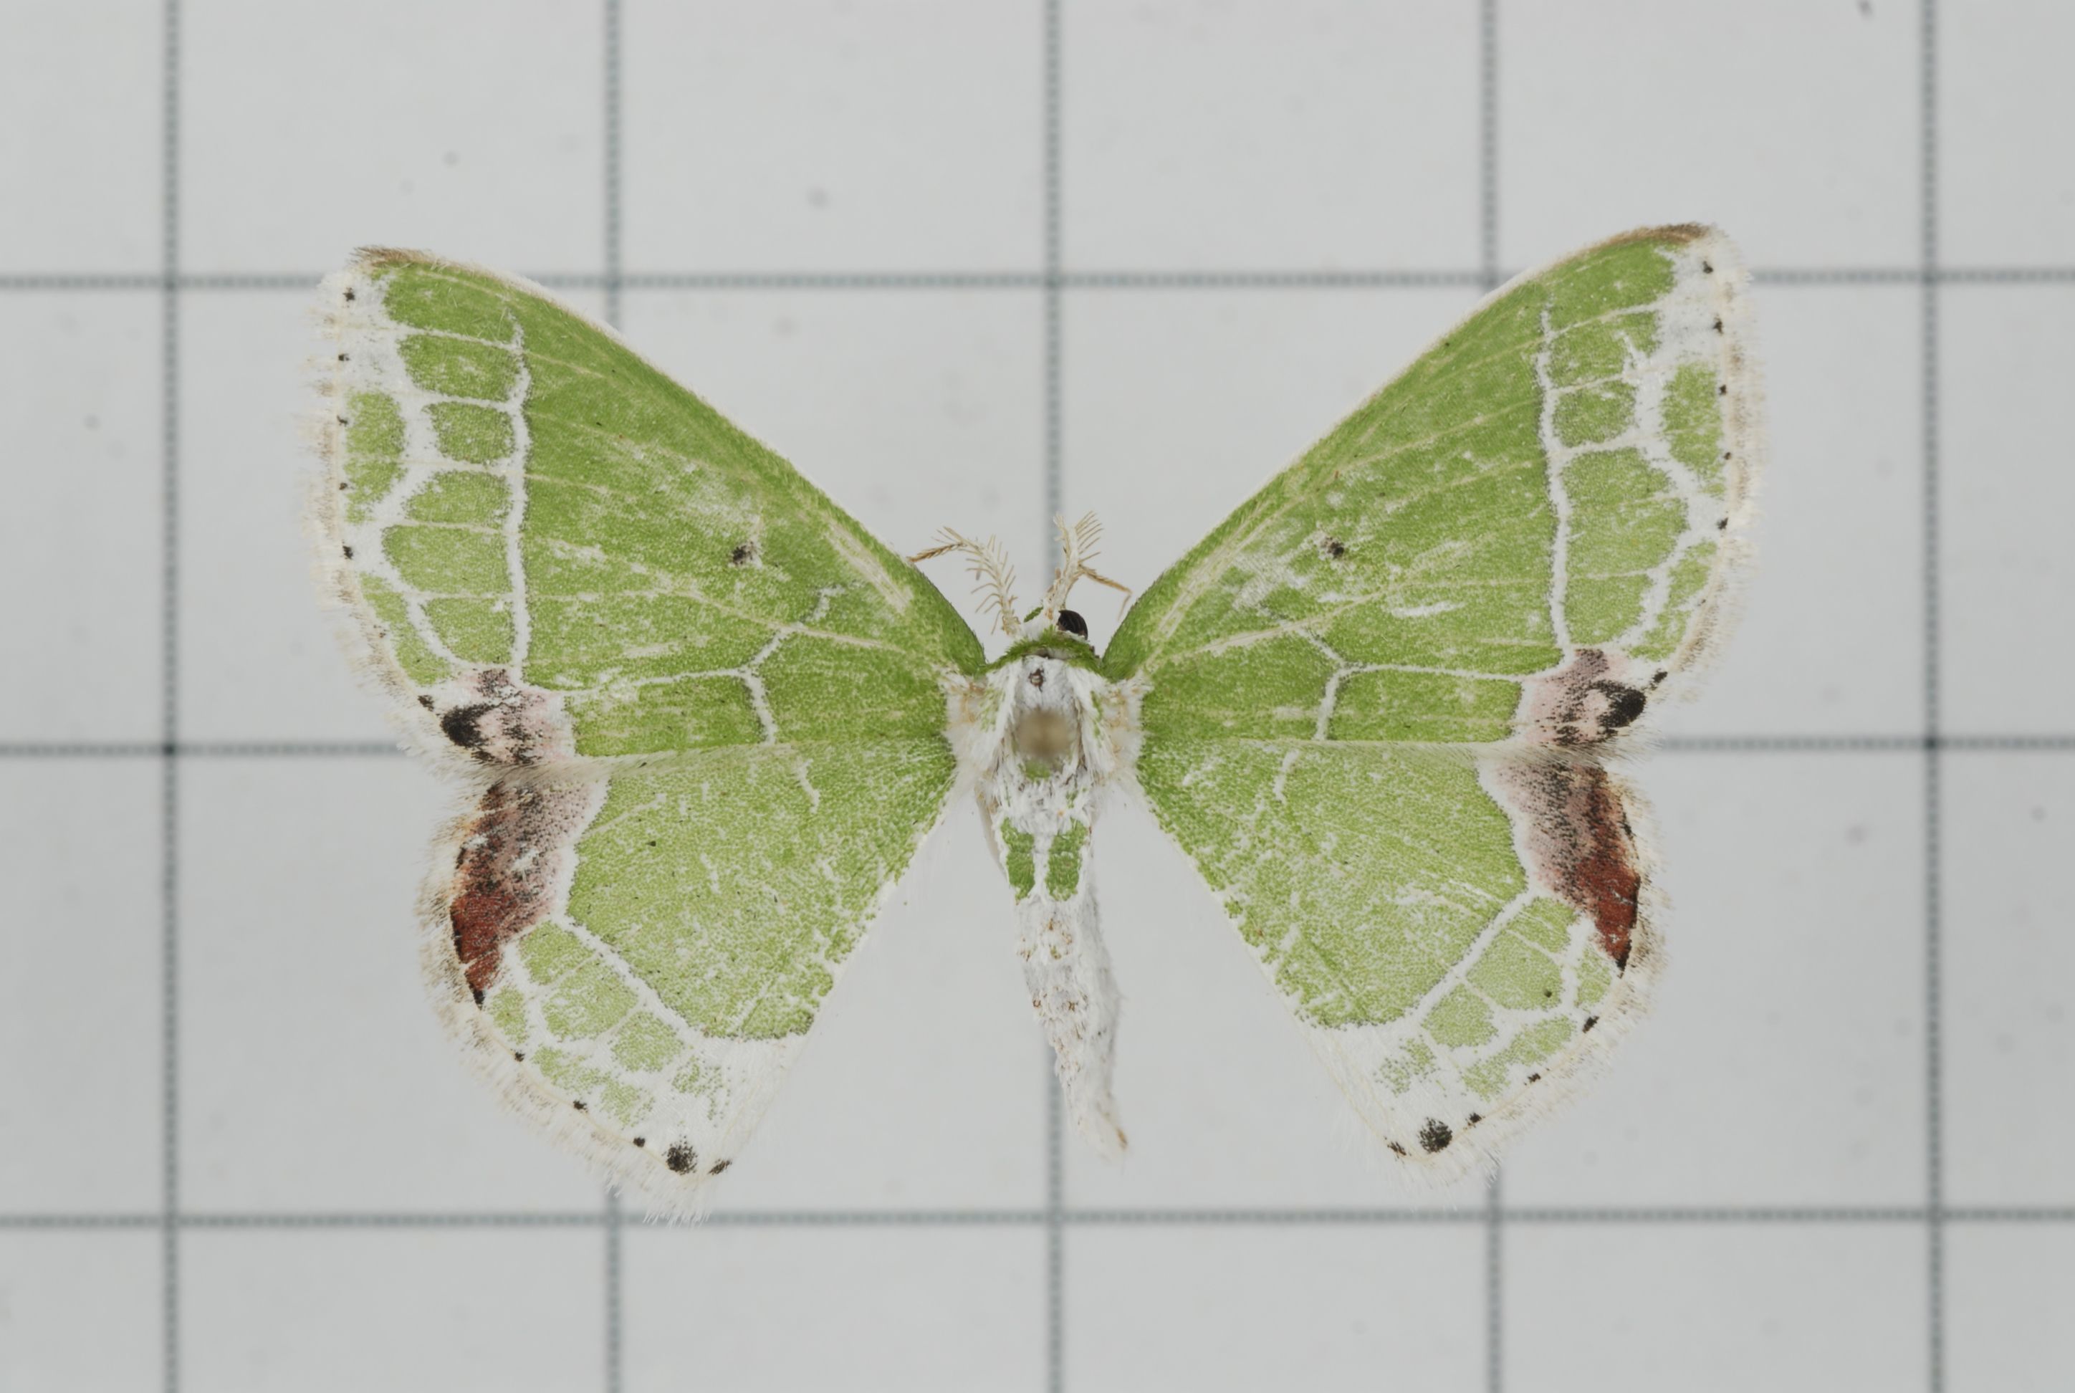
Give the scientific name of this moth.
Protuliocnemis castalaria castalaria
